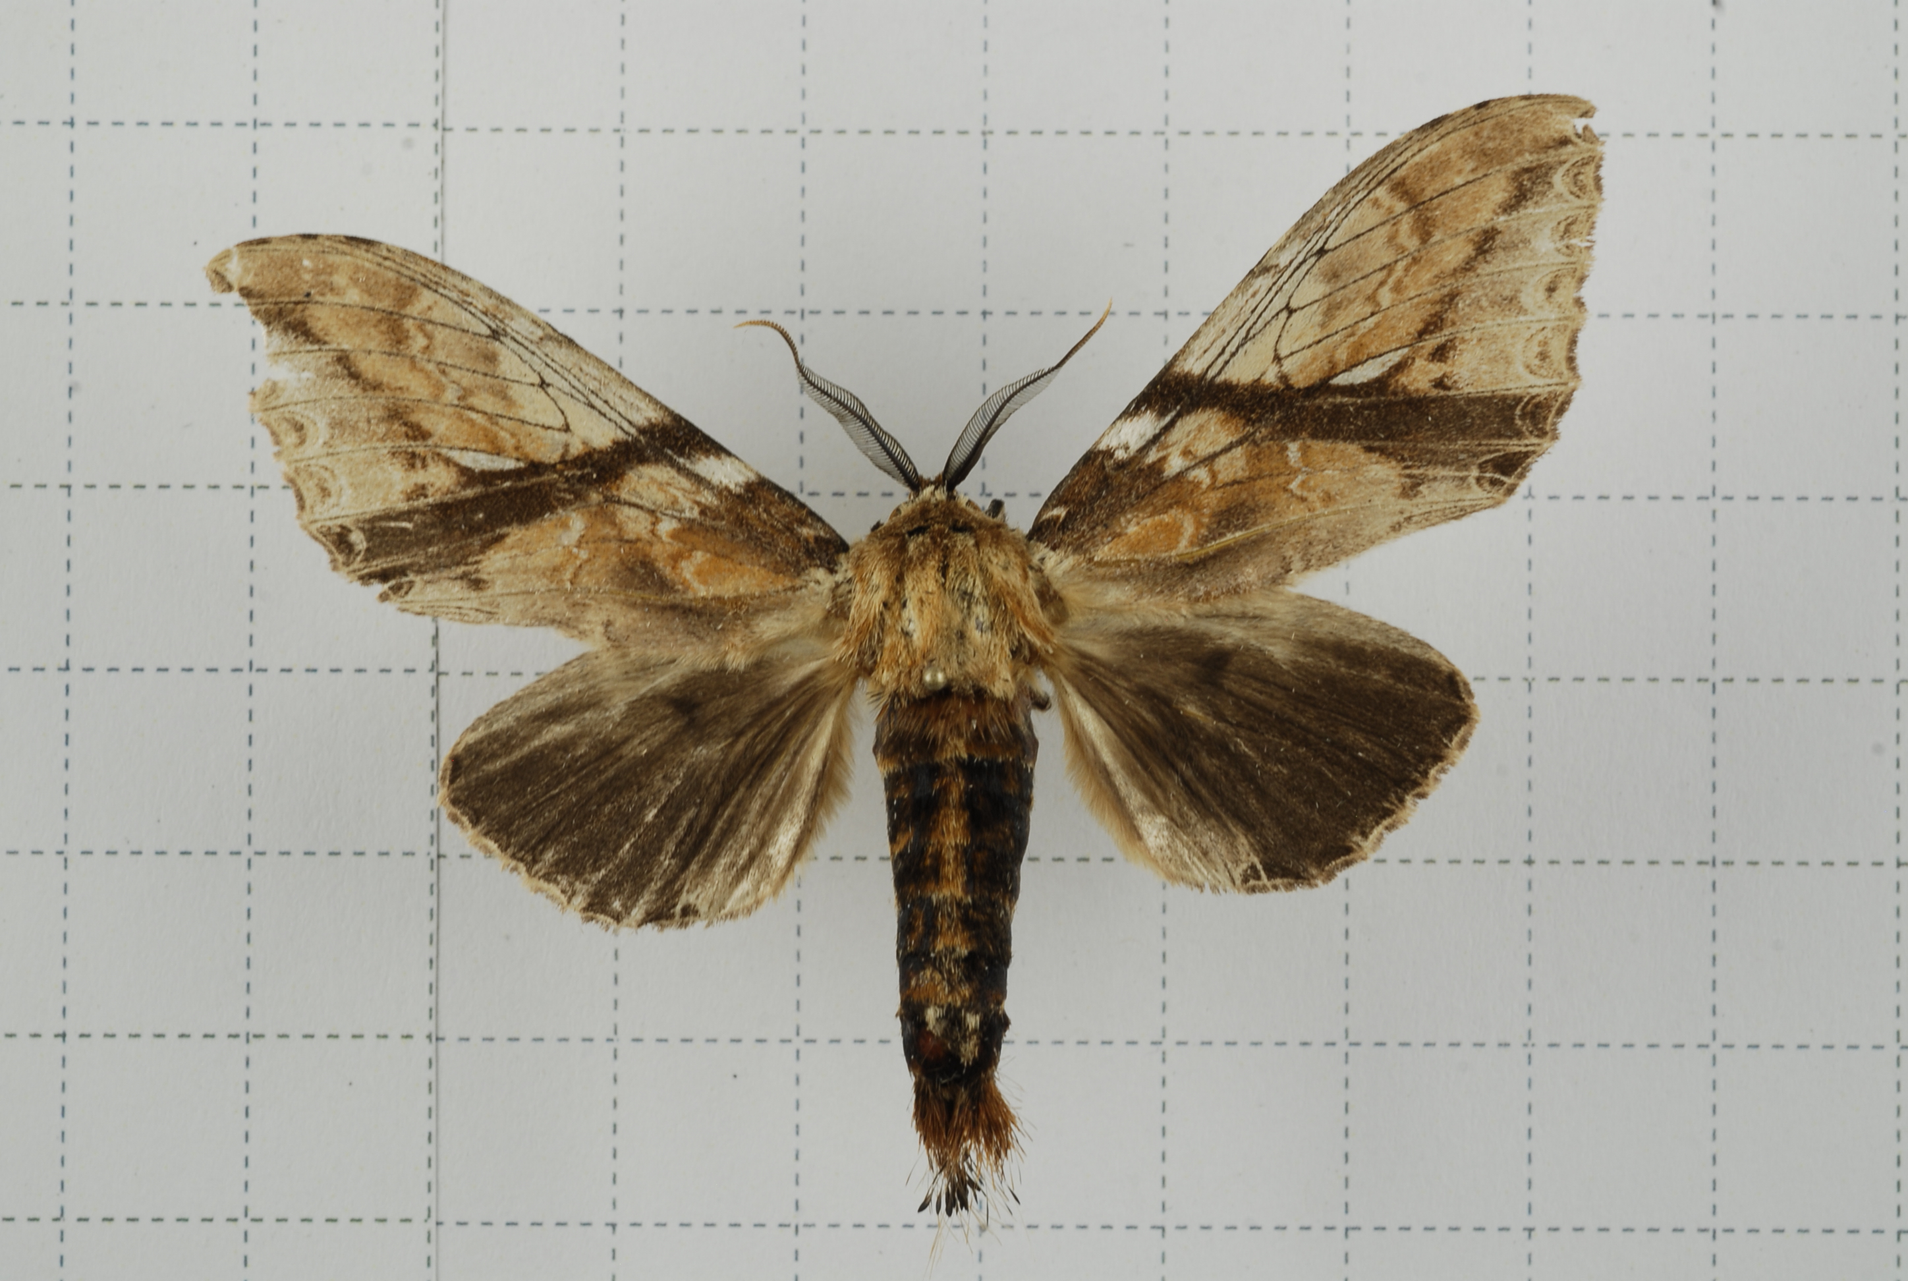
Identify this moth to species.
Dudusa nobilis
